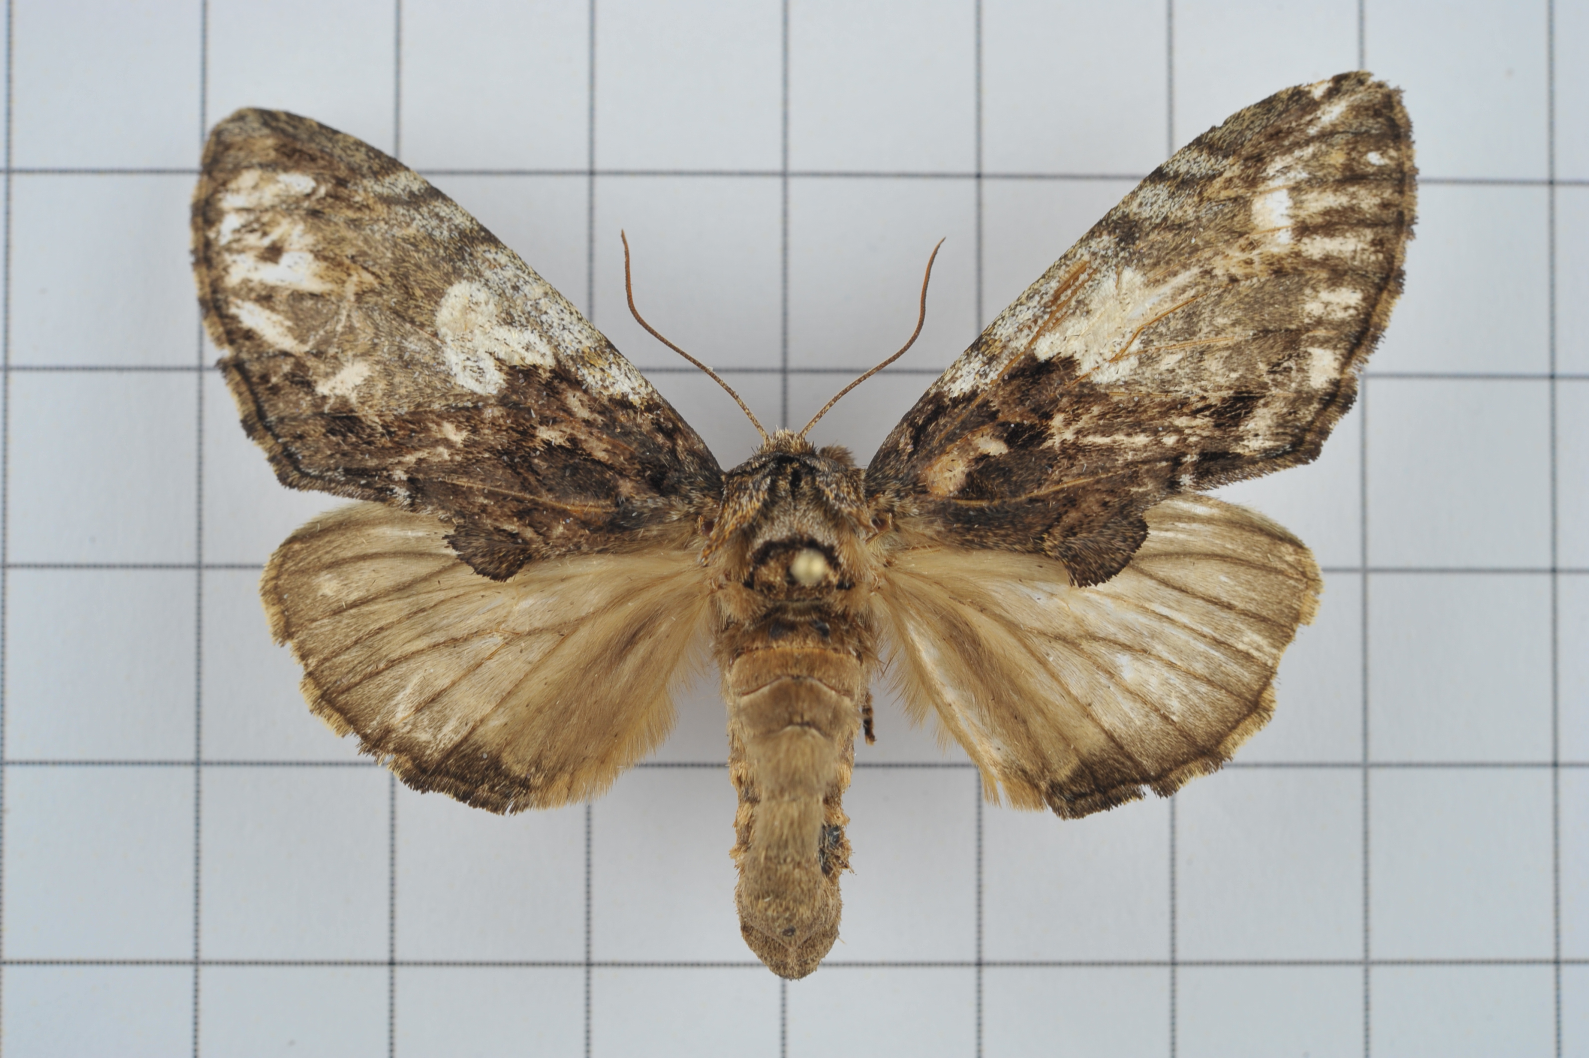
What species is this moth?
Rachiades lichenicolor albimaculata
